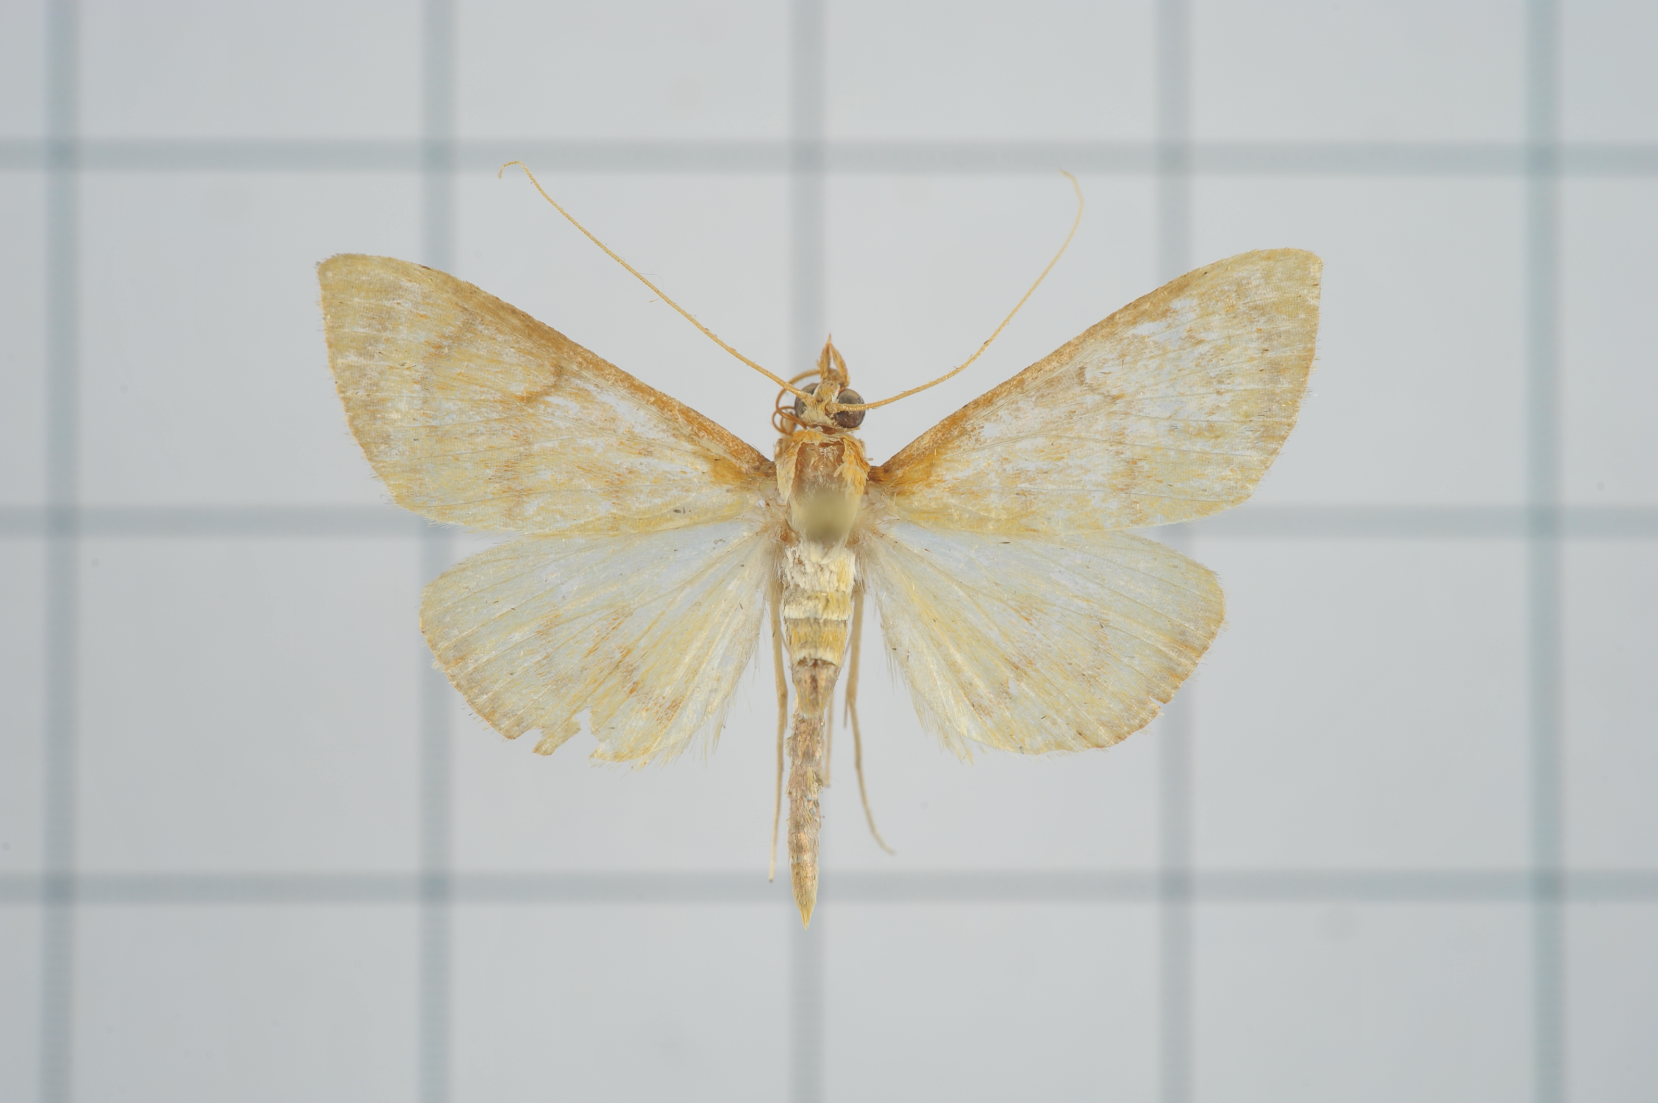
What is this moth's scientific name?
Ecpyrrhorrhoe celatalis
